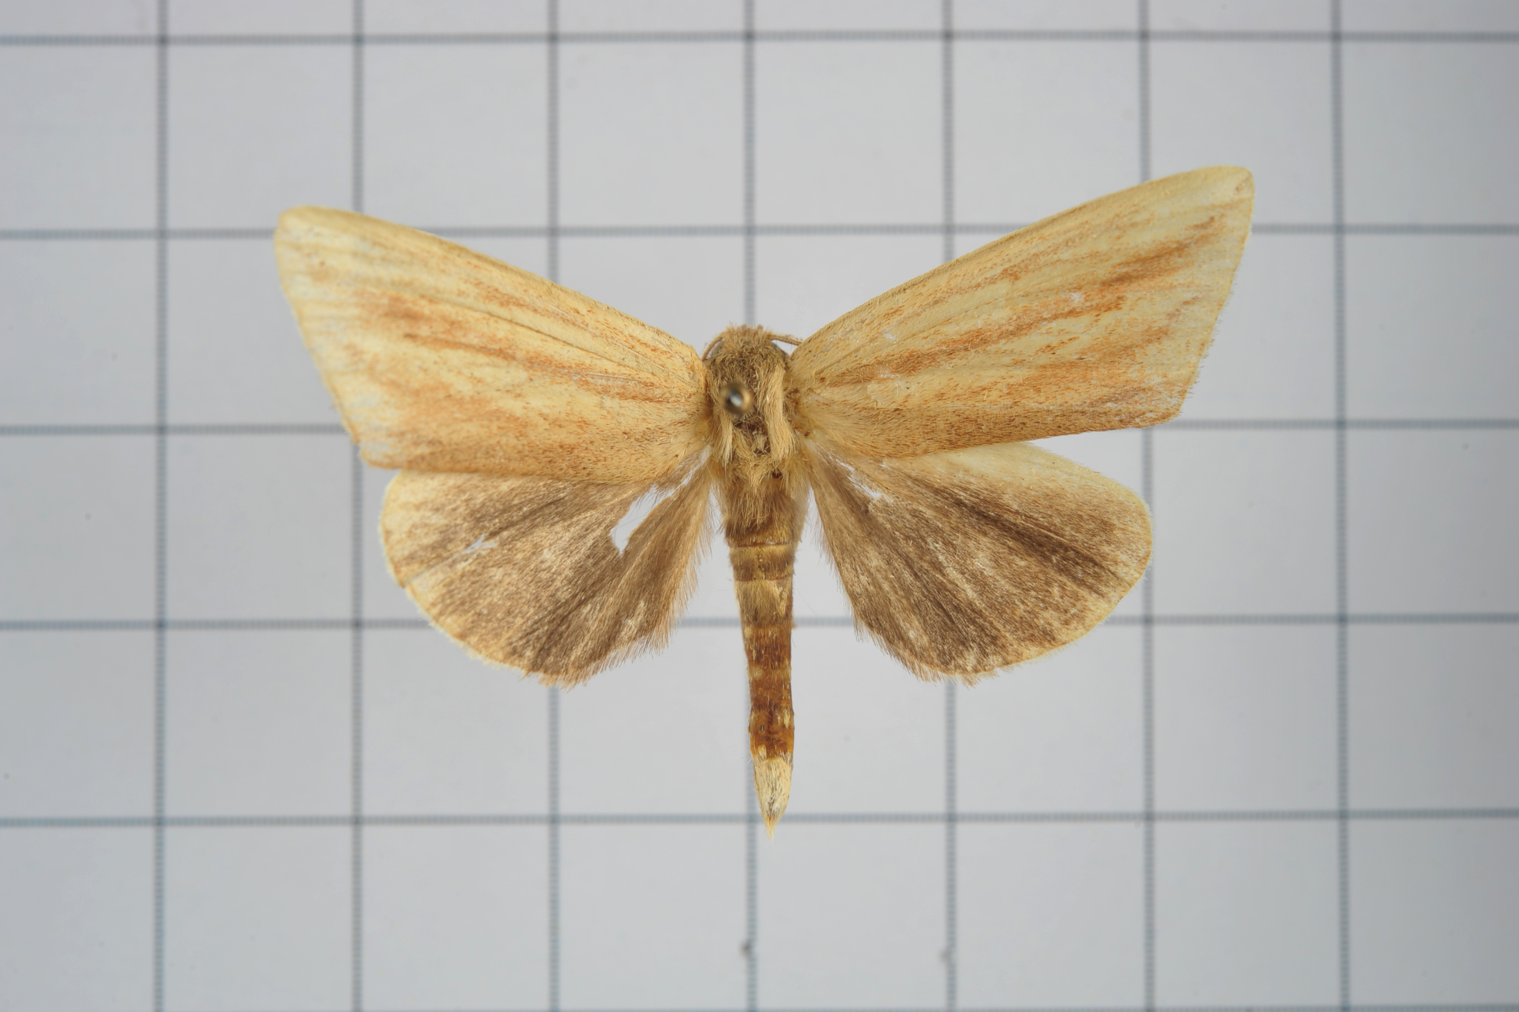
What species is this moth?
Saliocleta virgata
